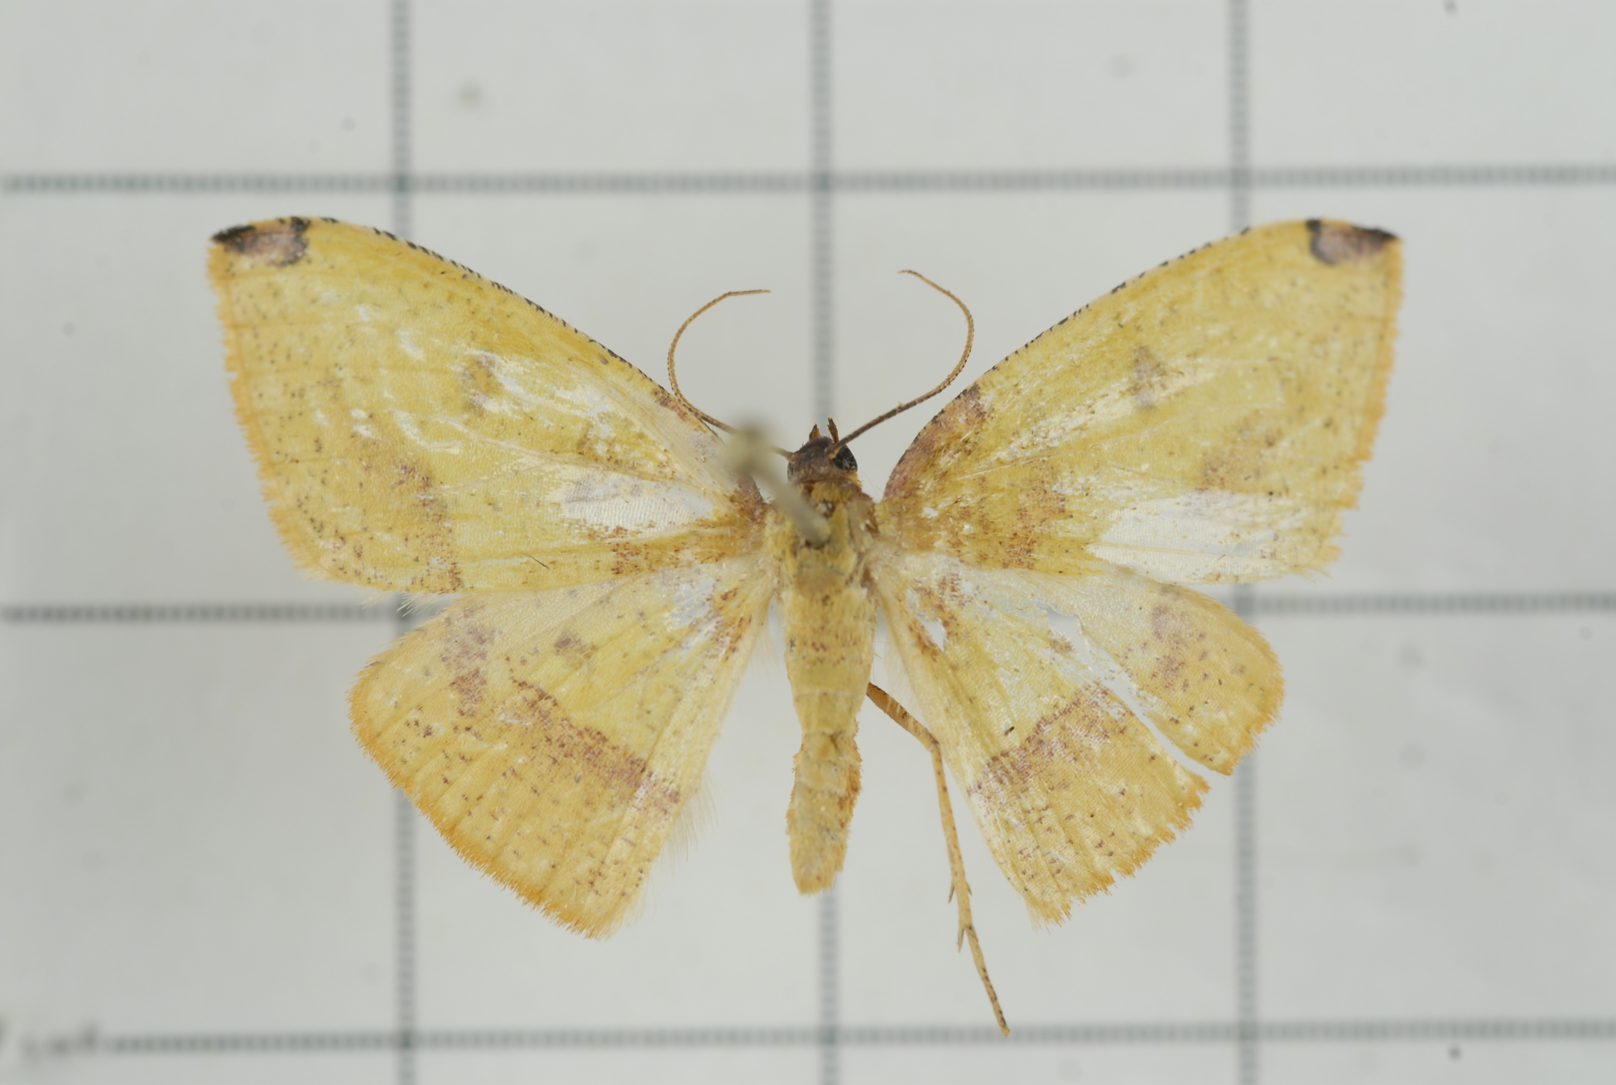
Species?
Heterolocha coccinea
